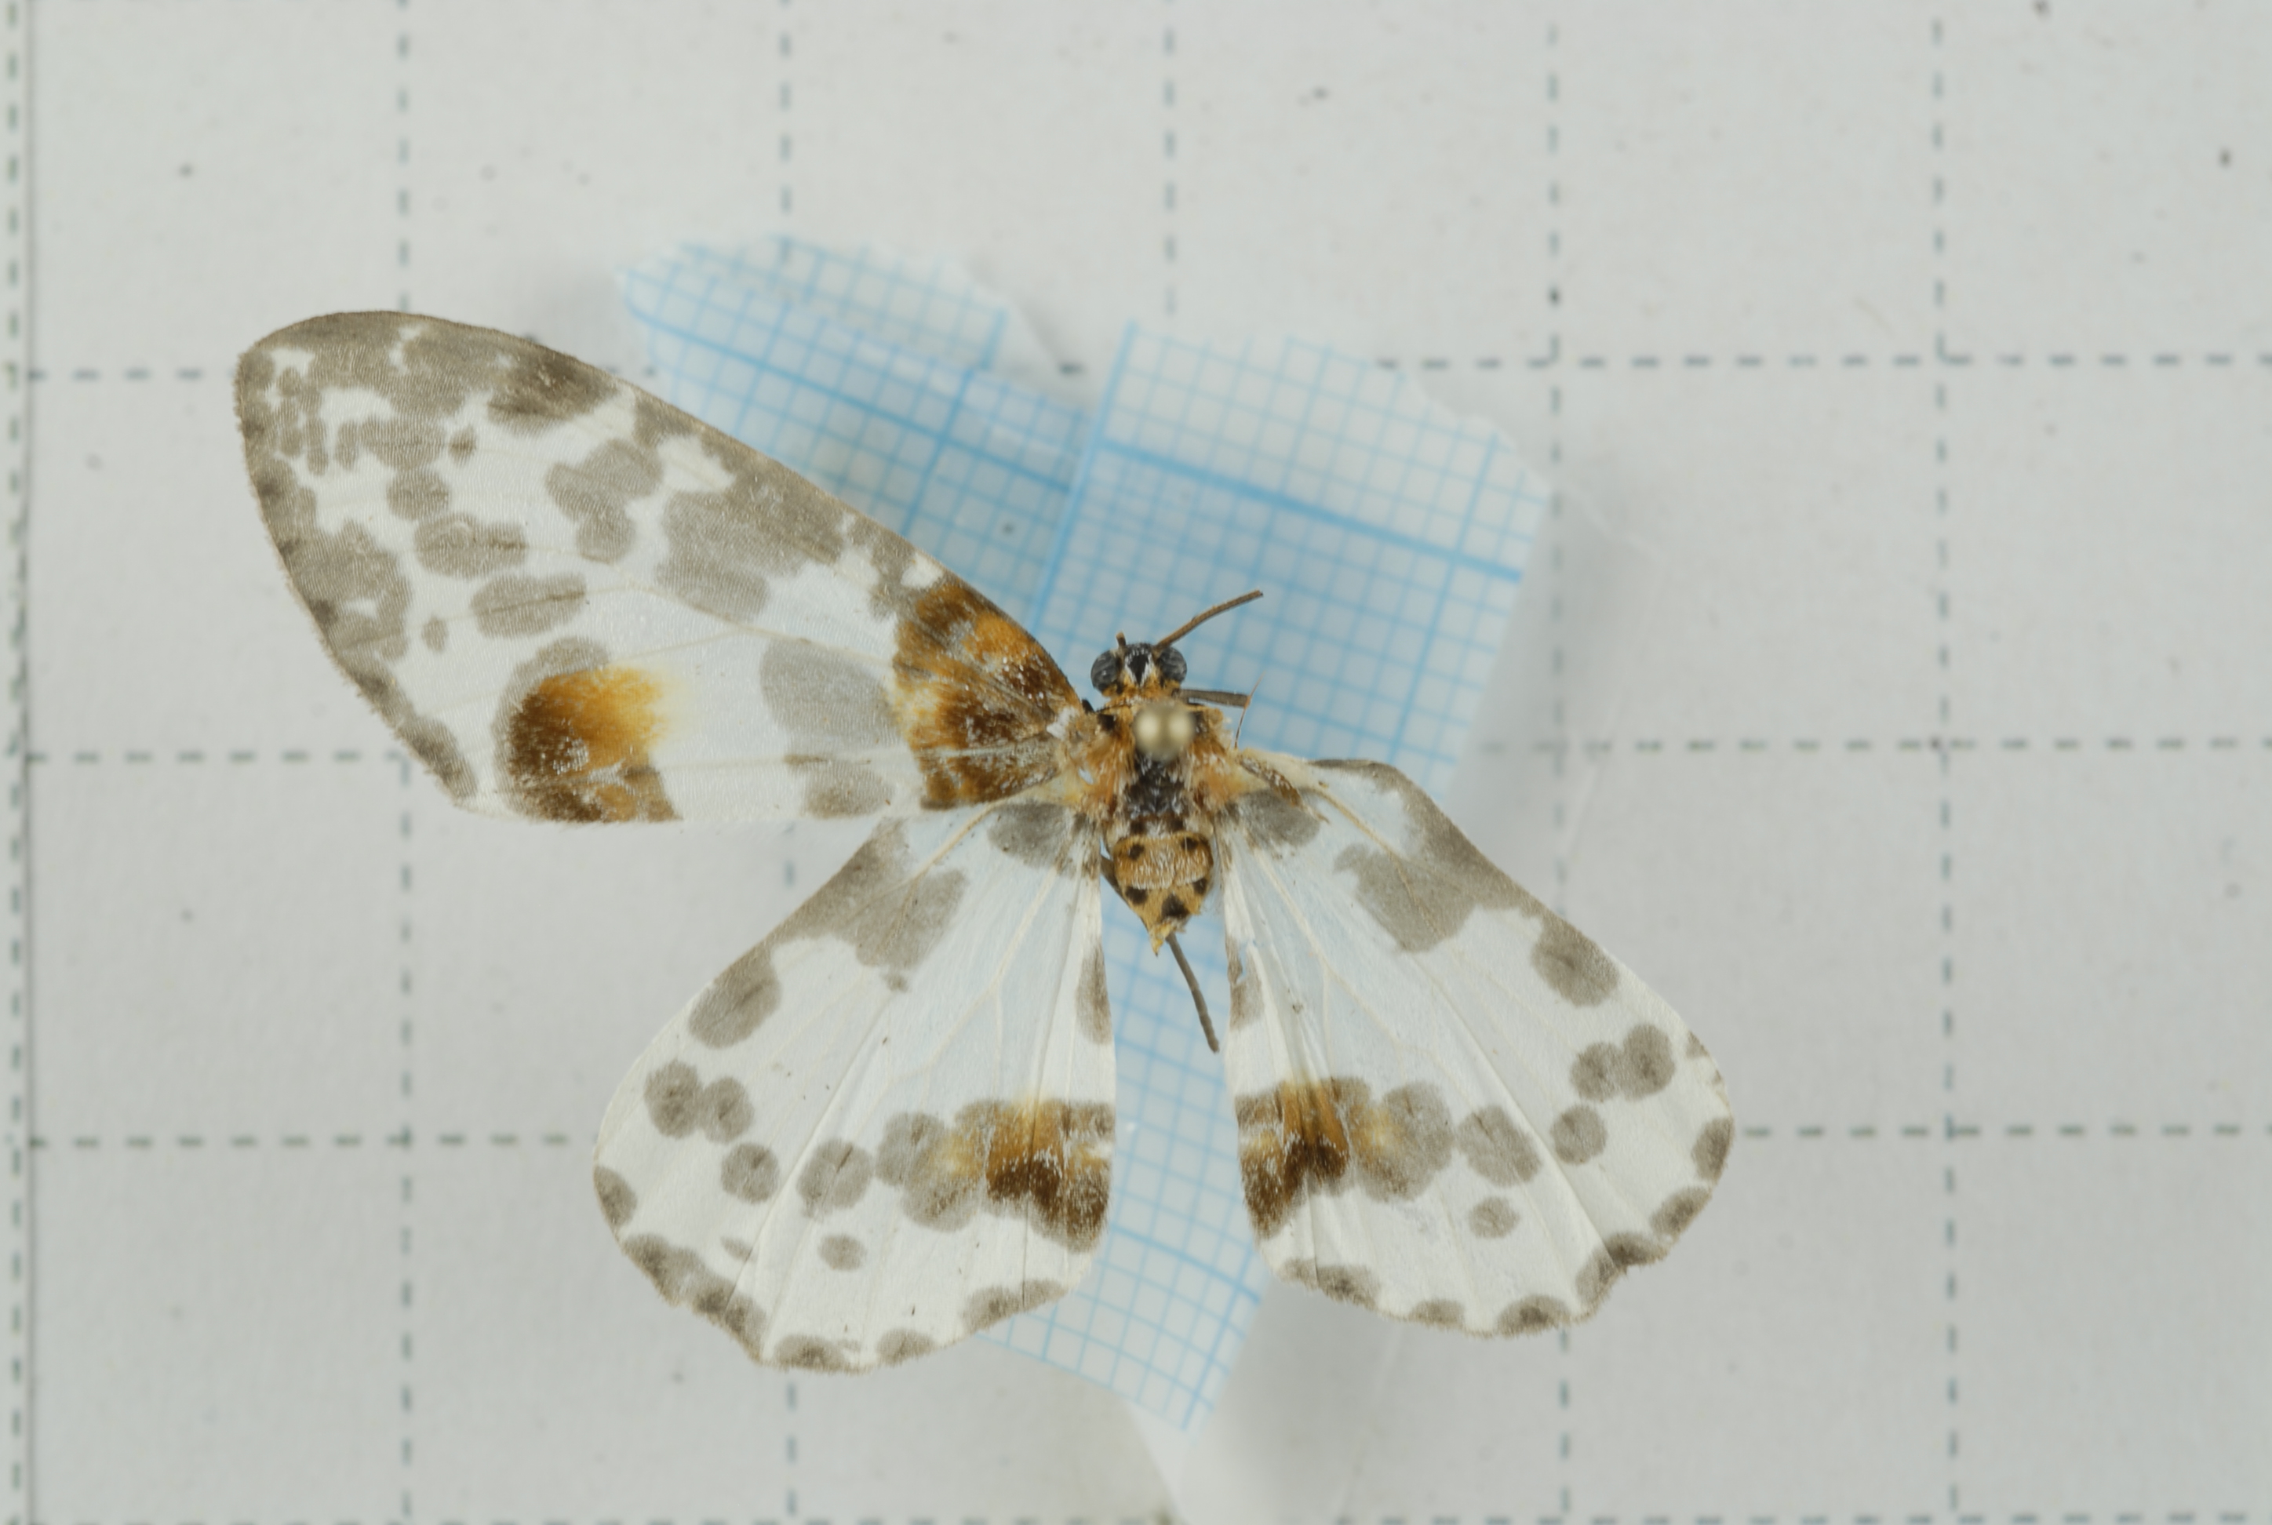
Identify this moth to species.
Abraxas formosilluminata
